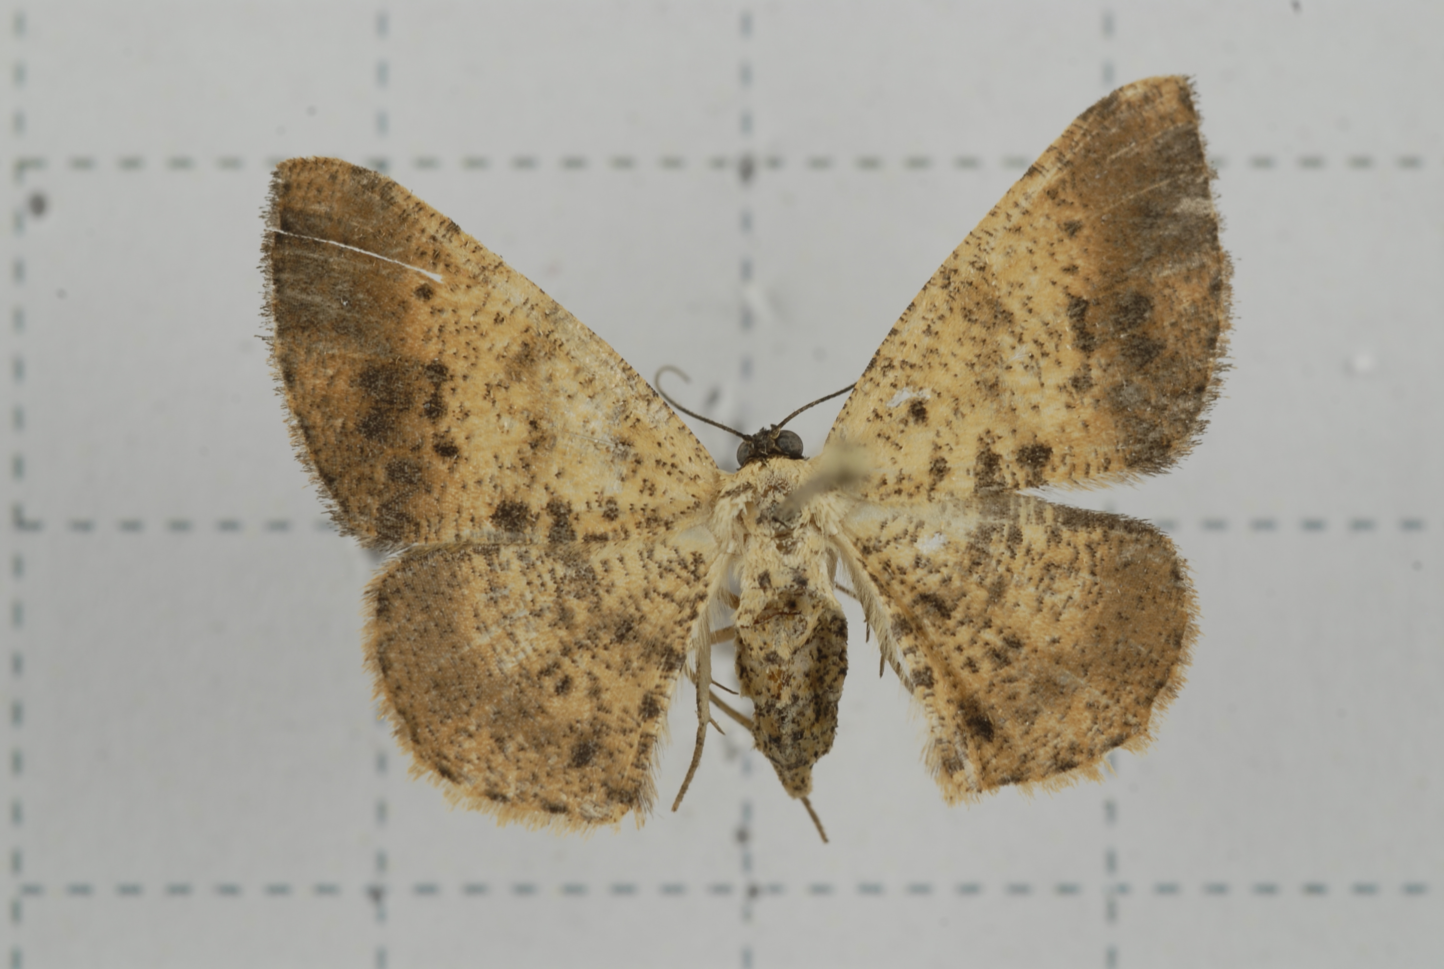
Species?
Lophobates inchoata
